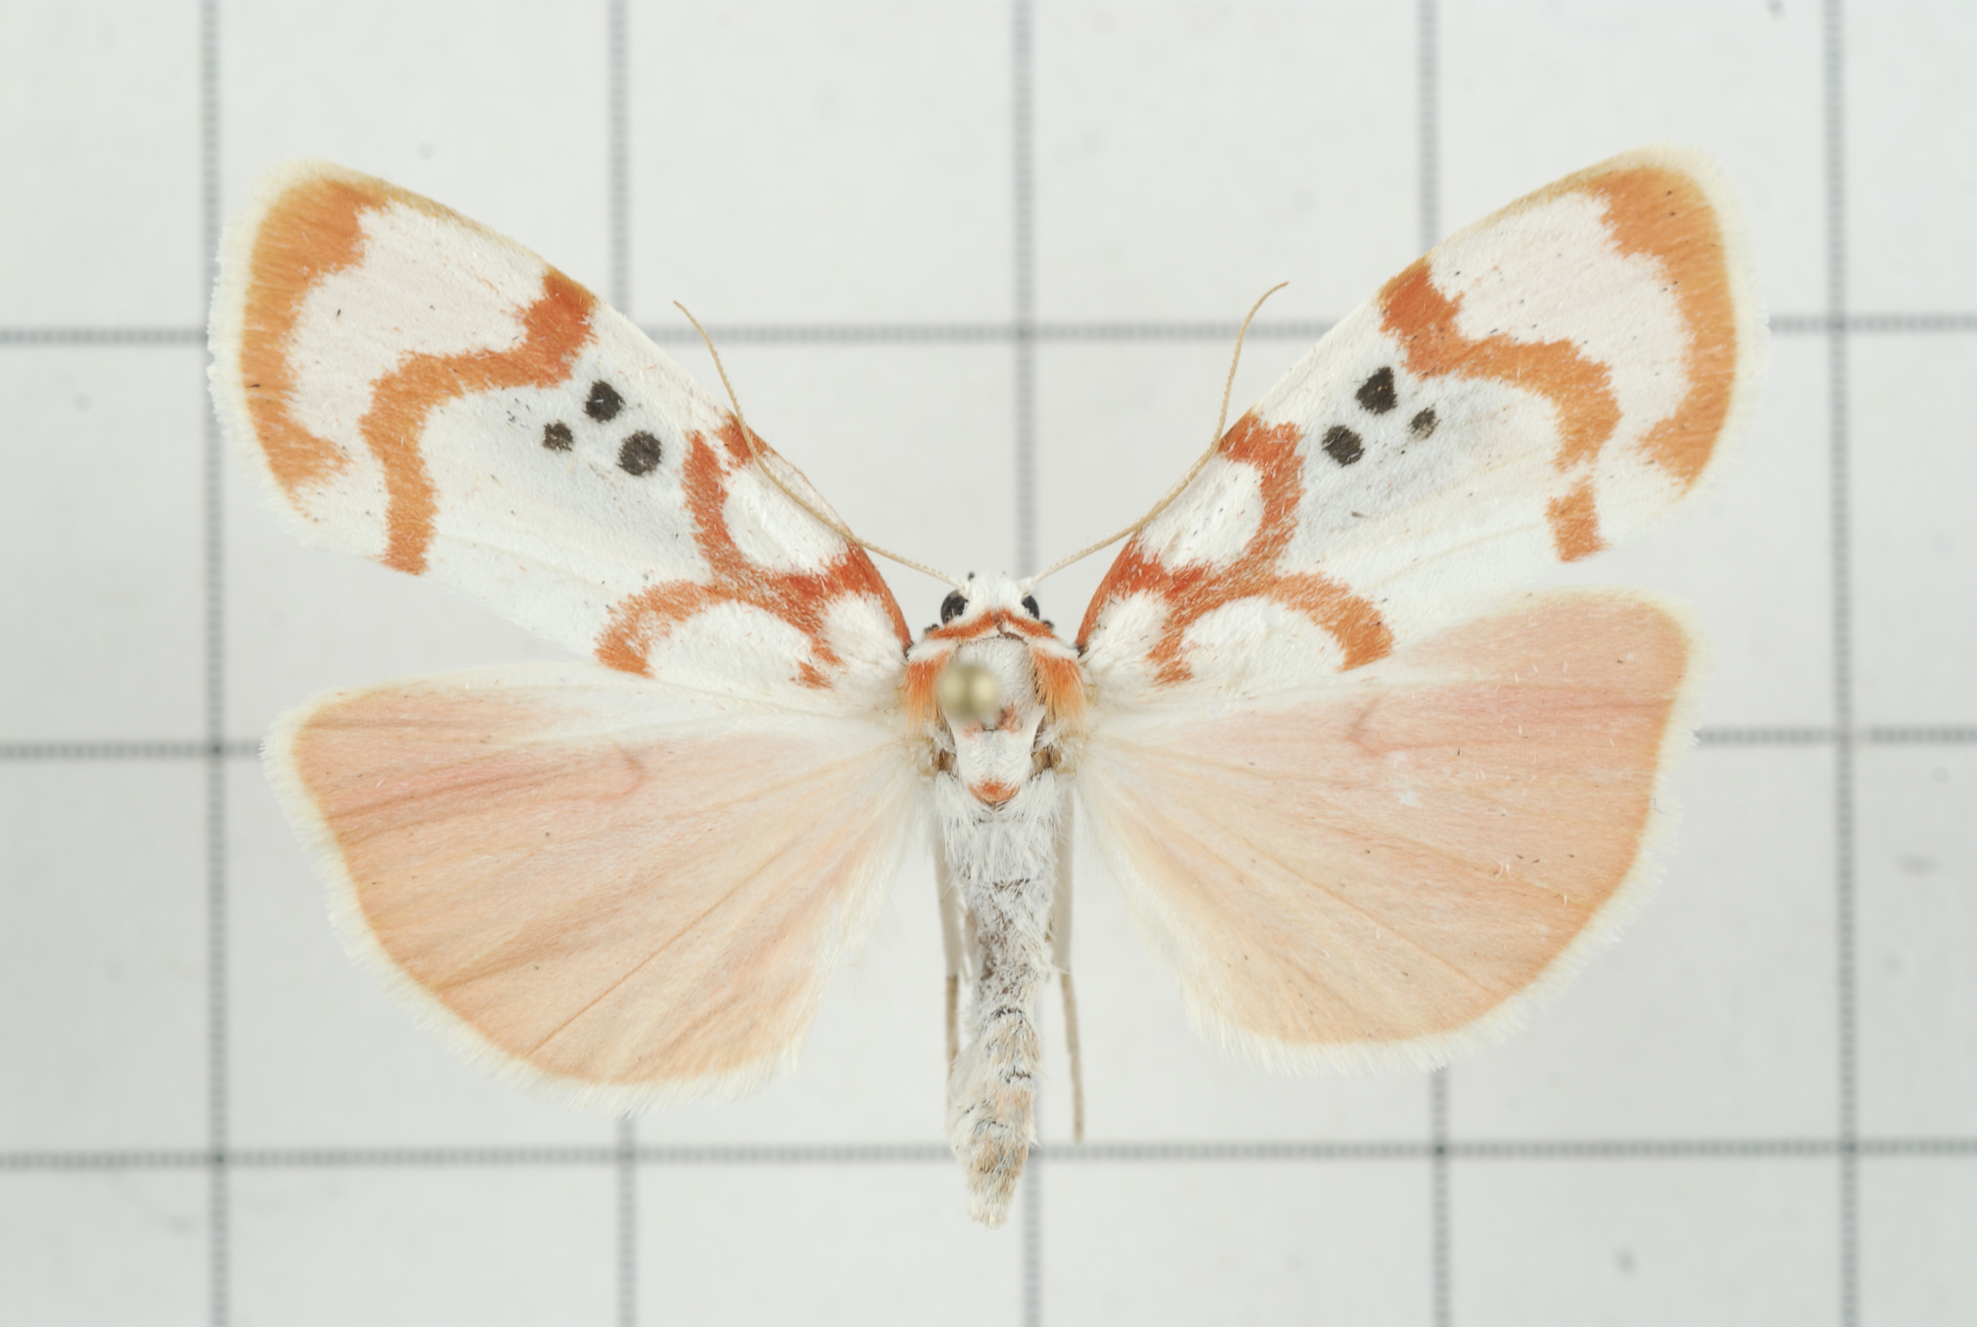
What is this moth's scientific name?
Cyana formosana
